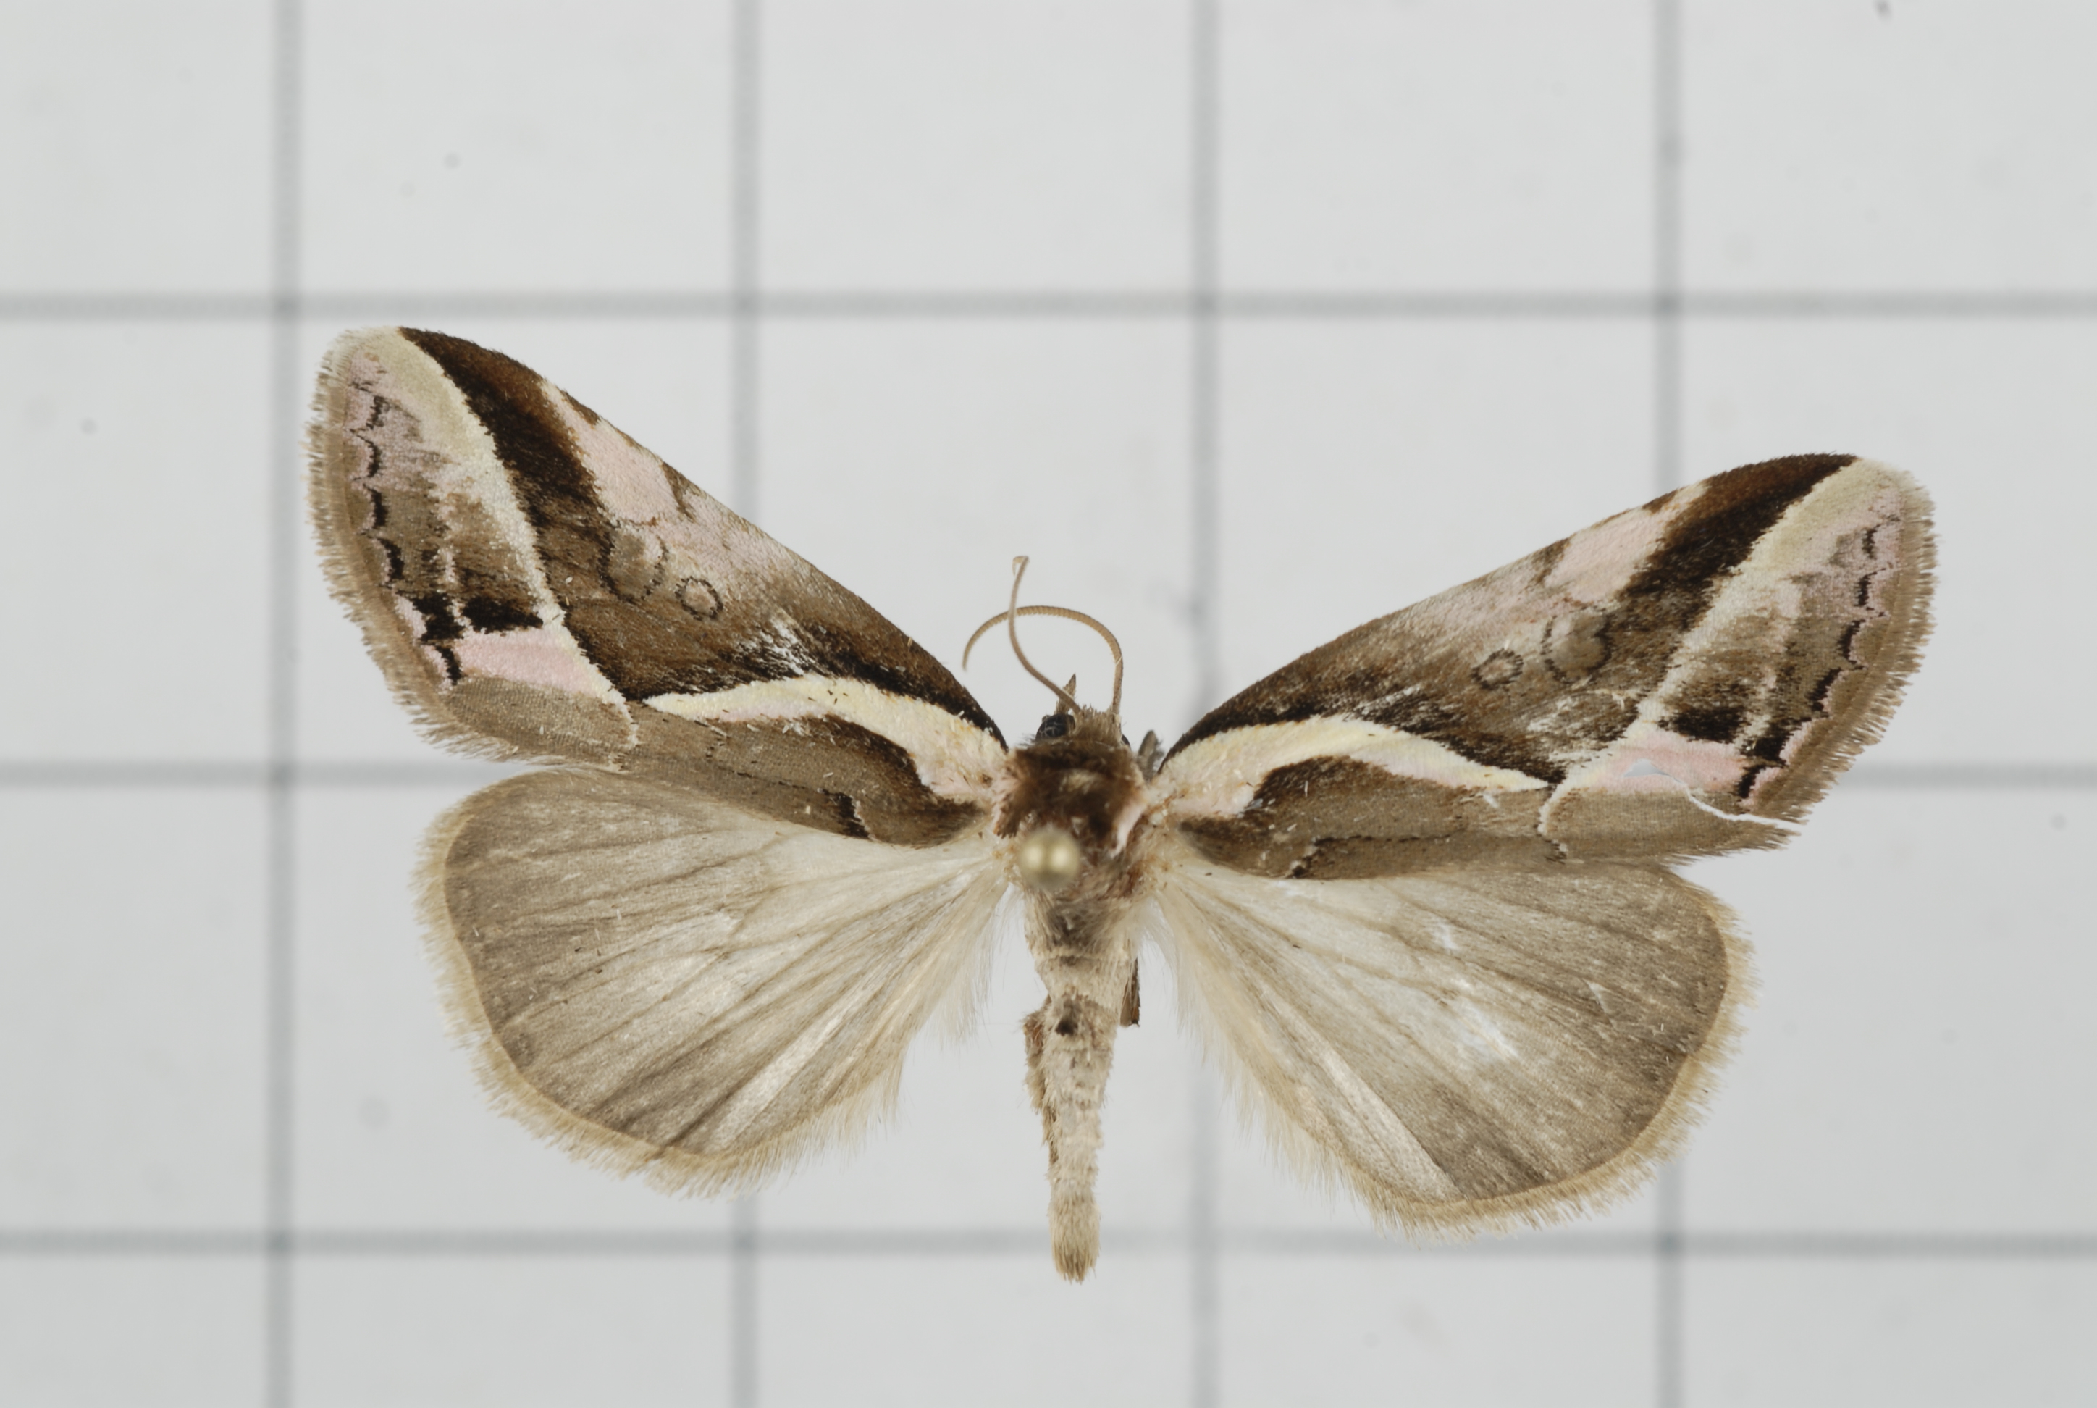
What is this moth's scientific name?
Psidopala shirakii
